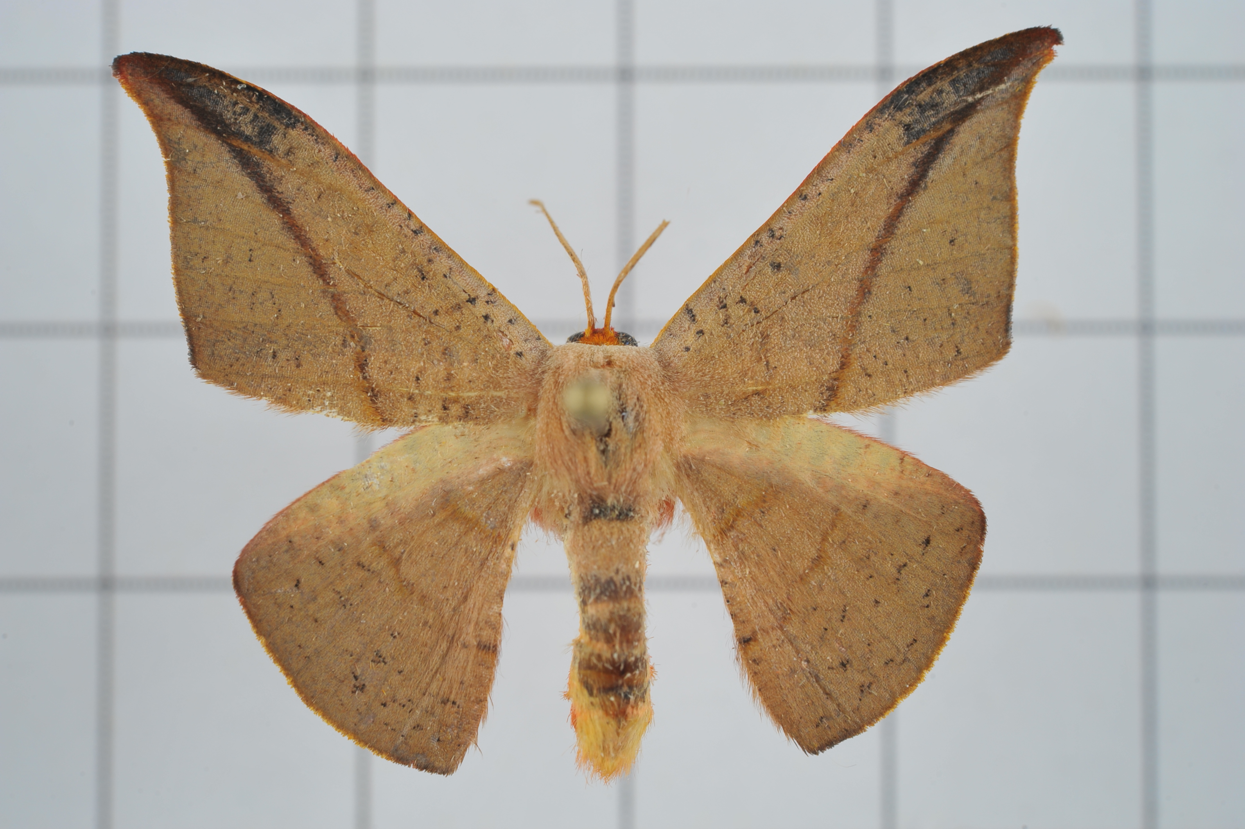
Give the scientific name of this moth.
Oreta insignis
